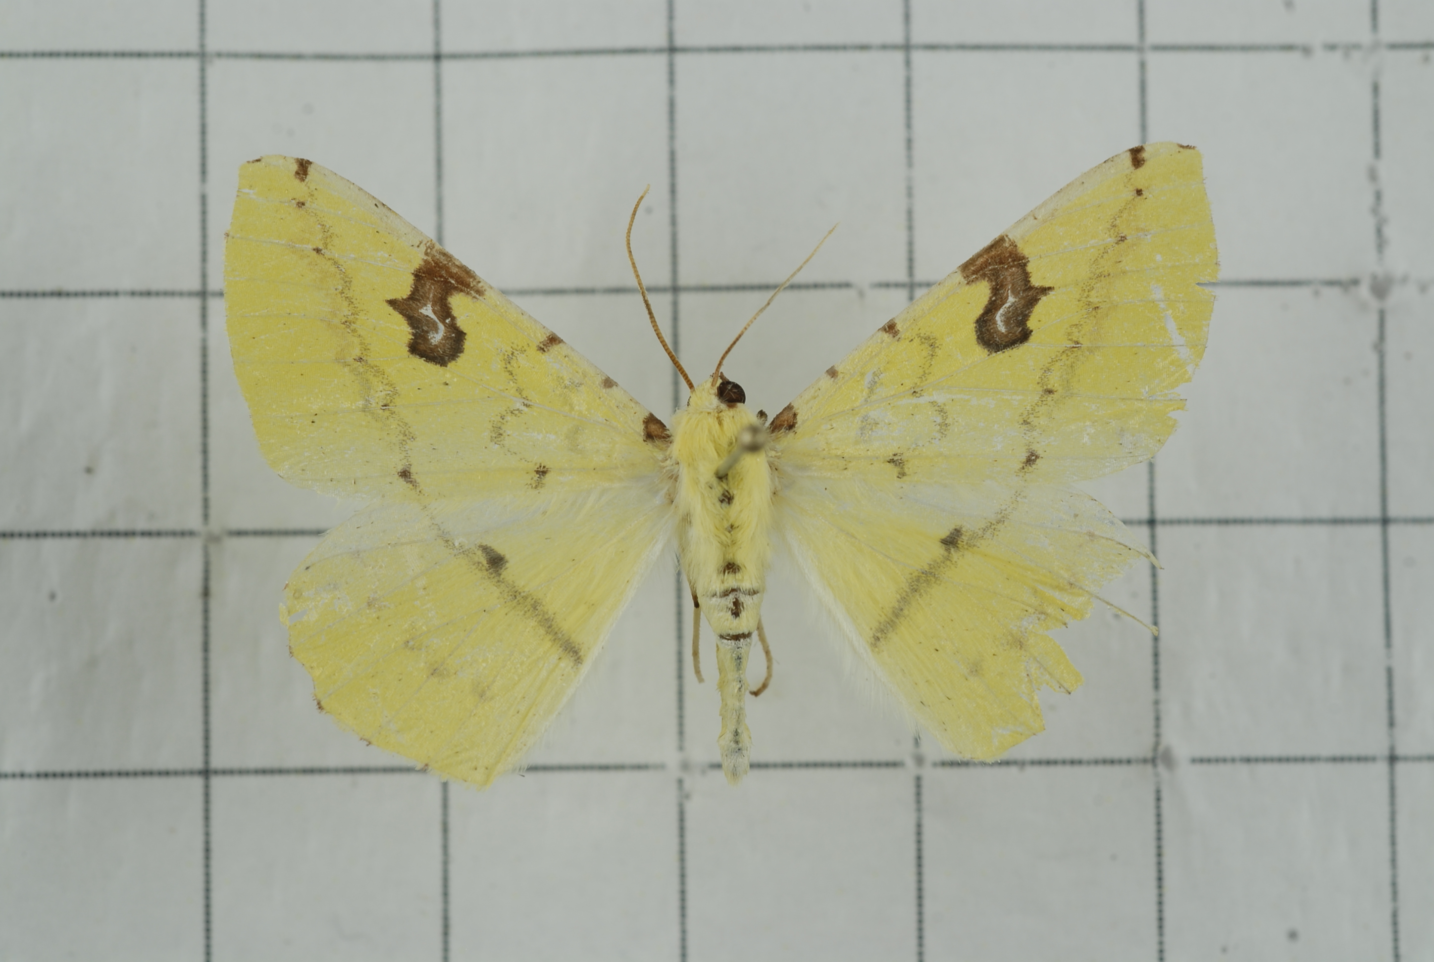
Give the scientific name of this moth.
Opisthograptis punctilineata
